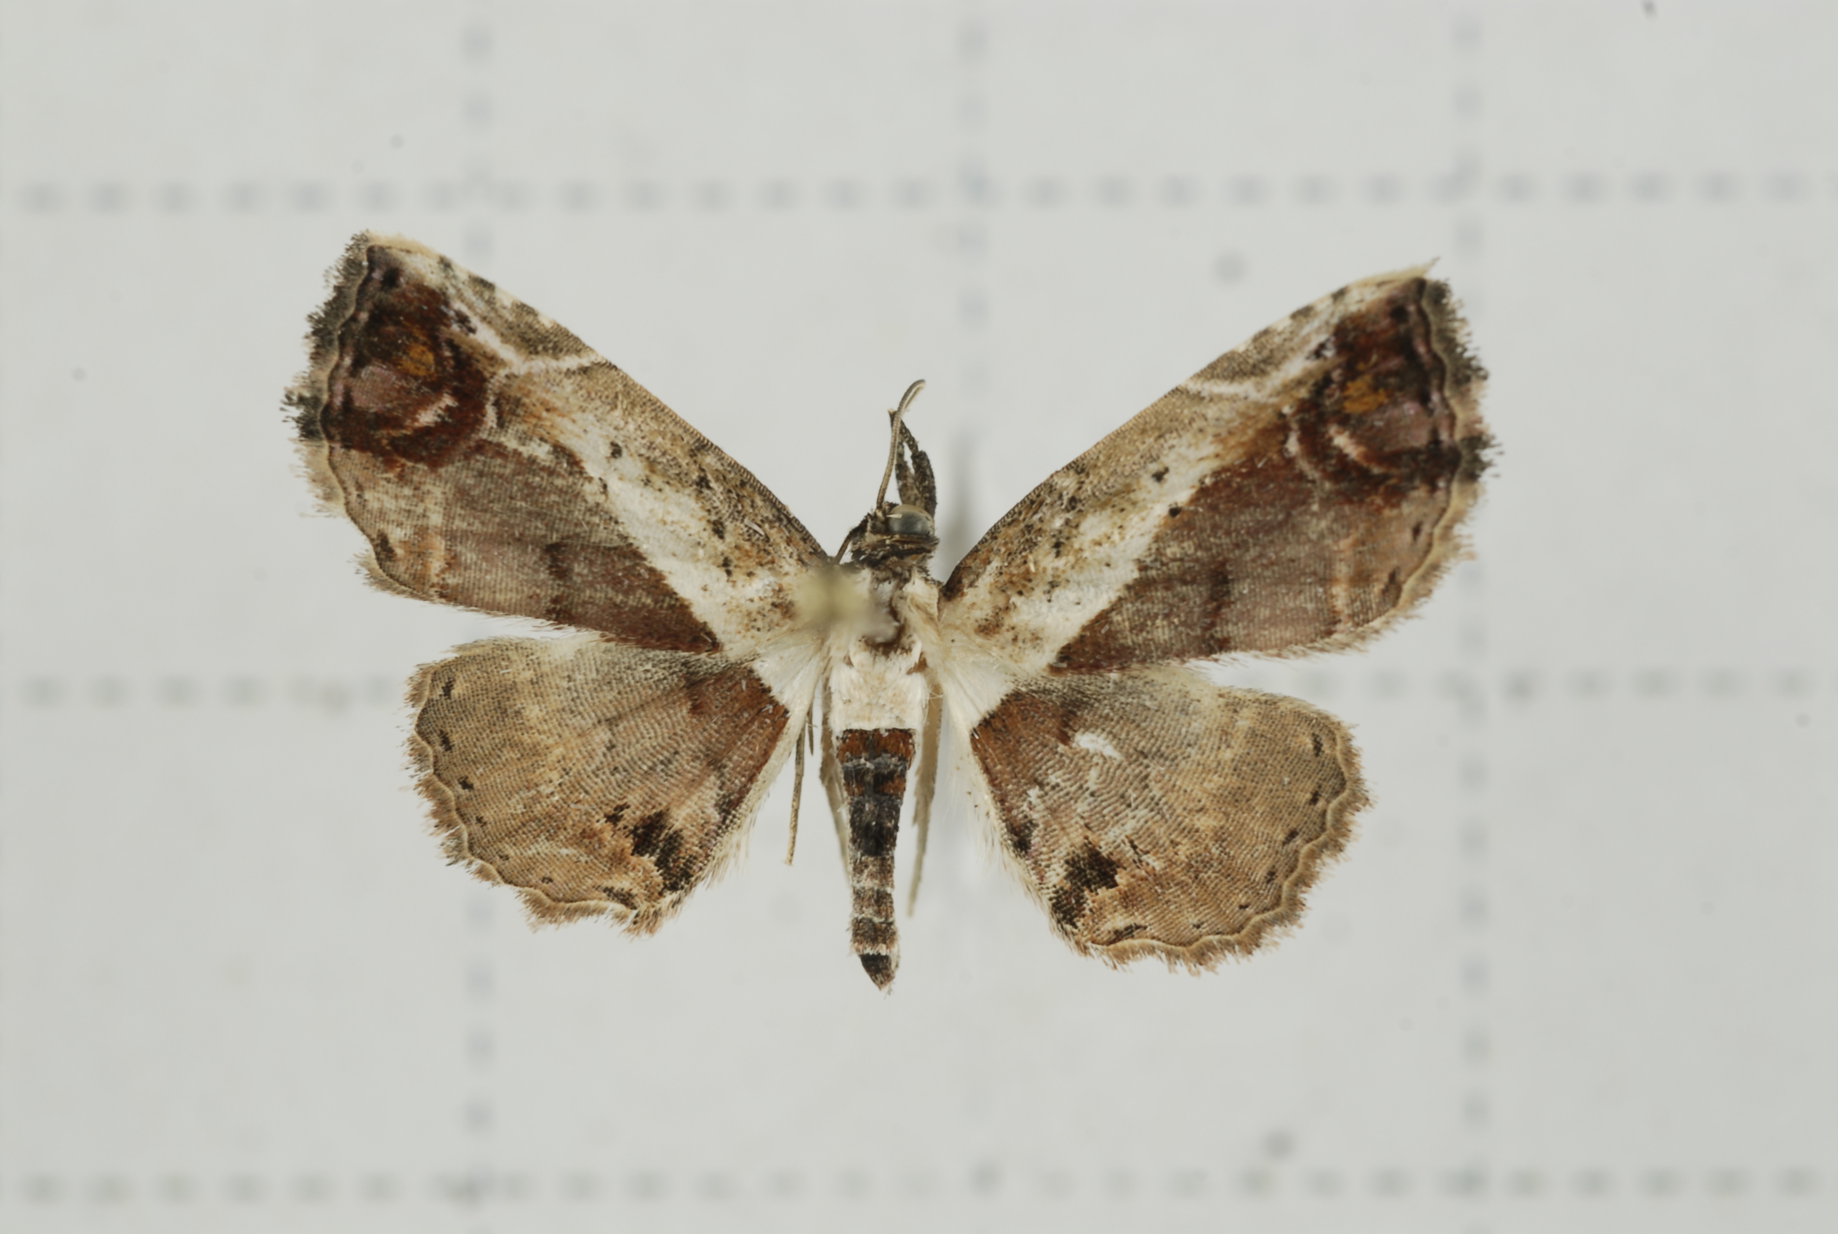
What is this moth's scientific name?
Lophoruza albicostalis
